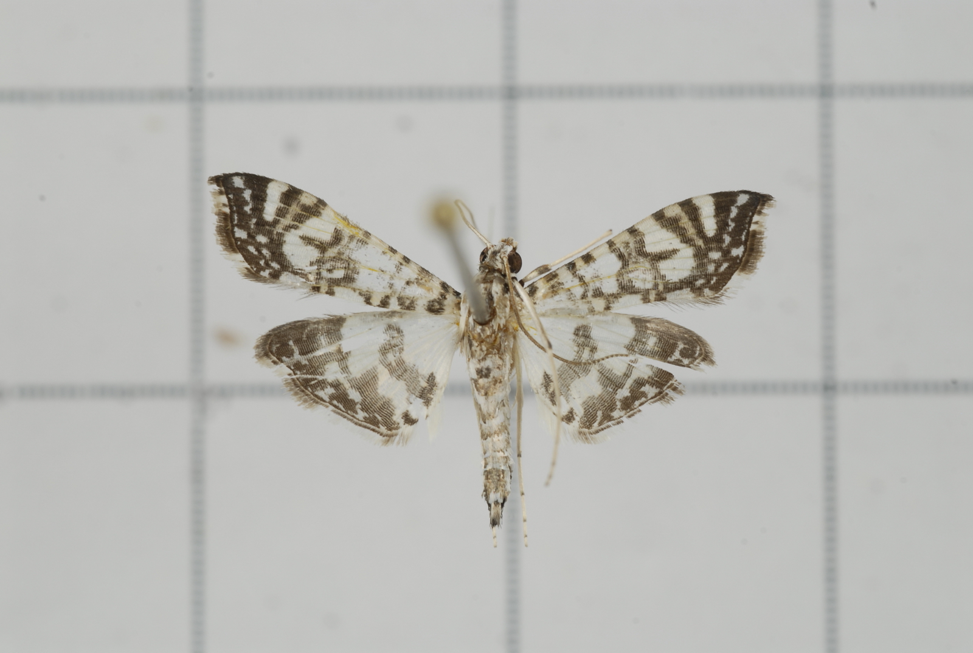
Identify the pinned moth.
Chabulina onychinalis
